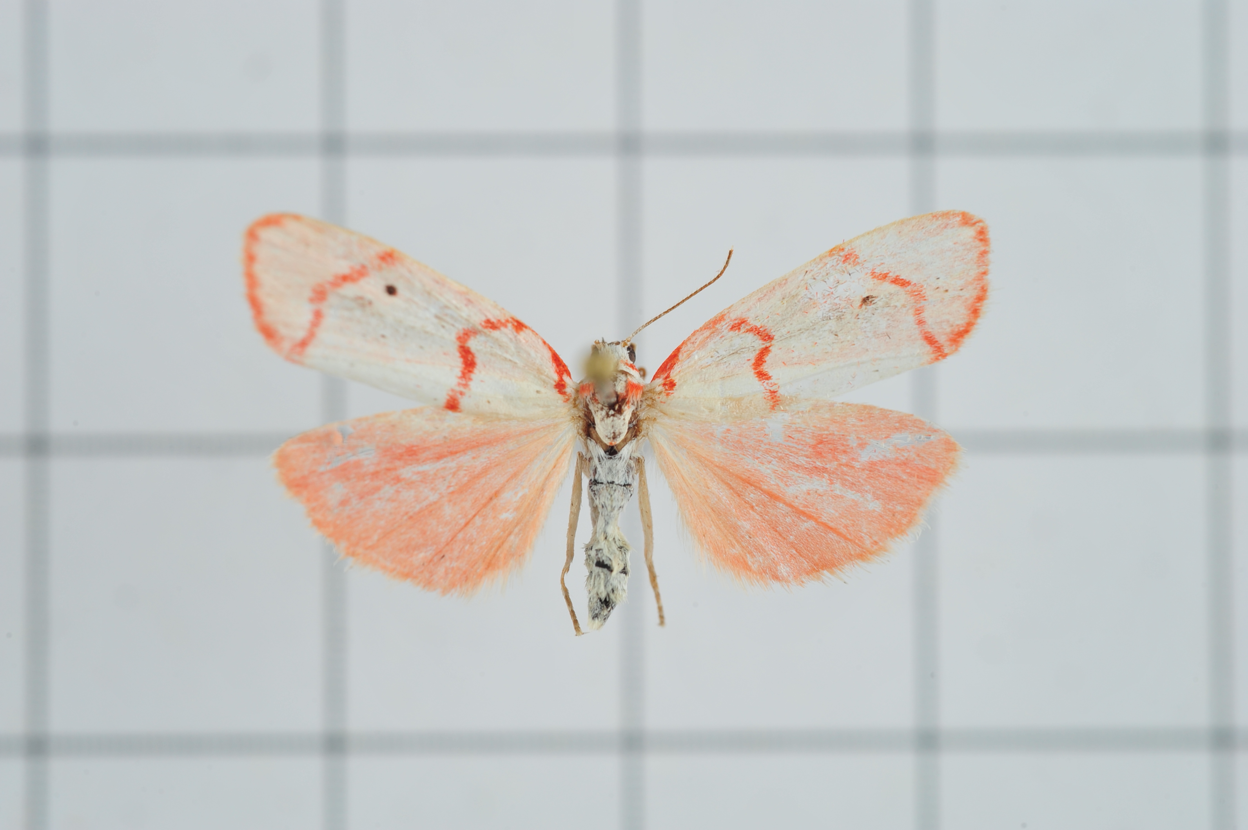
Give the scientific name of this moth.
Cyana sanguinea
